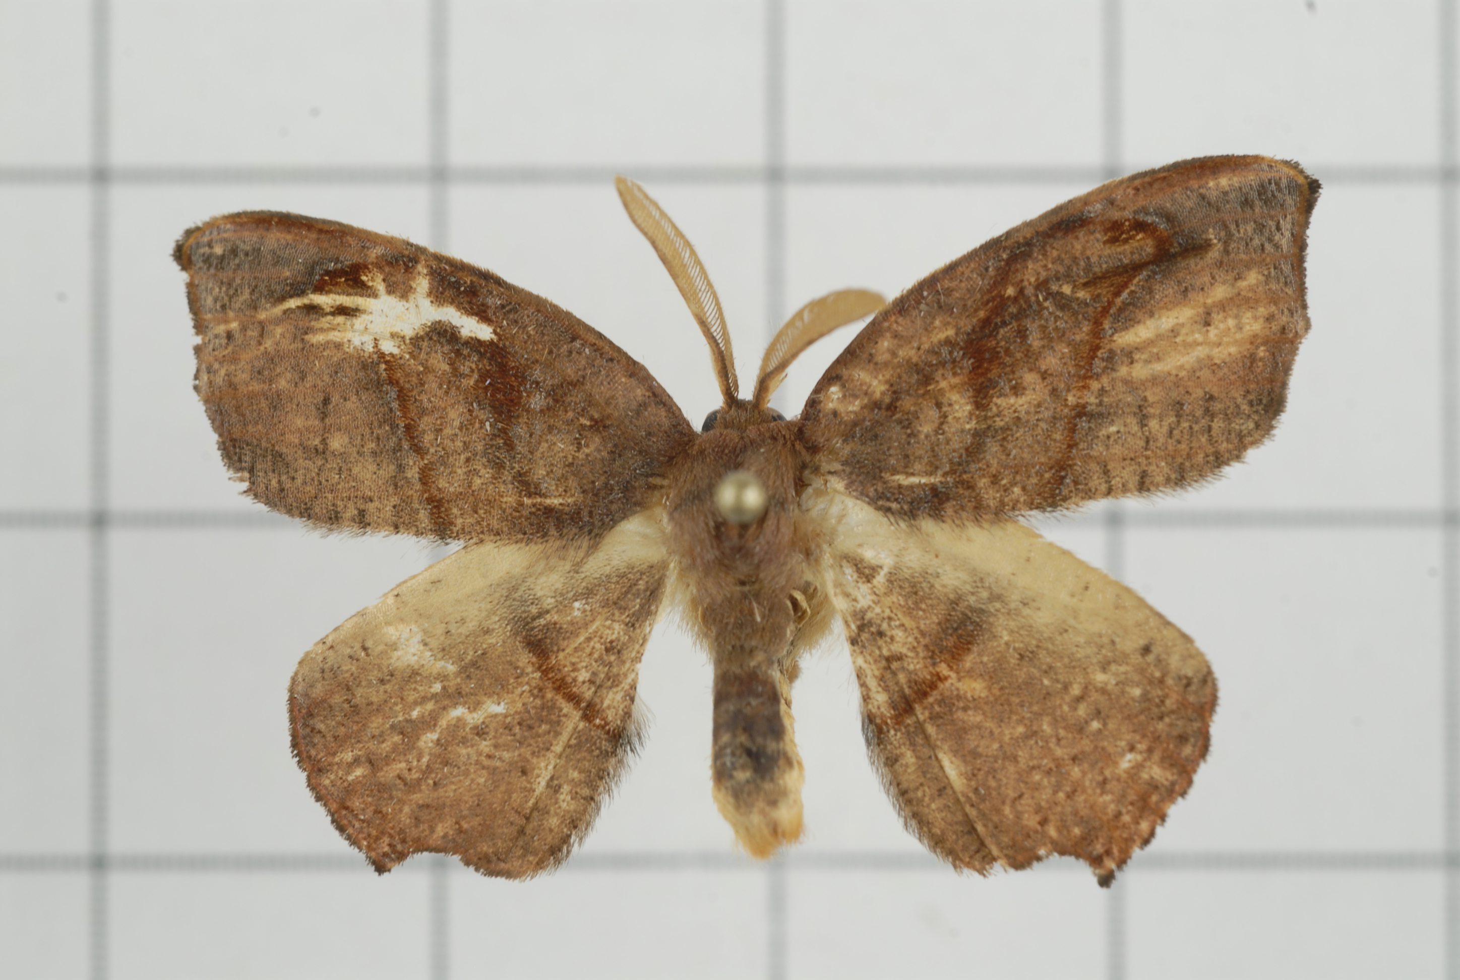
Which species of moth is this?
Neoreta purpureofascia
